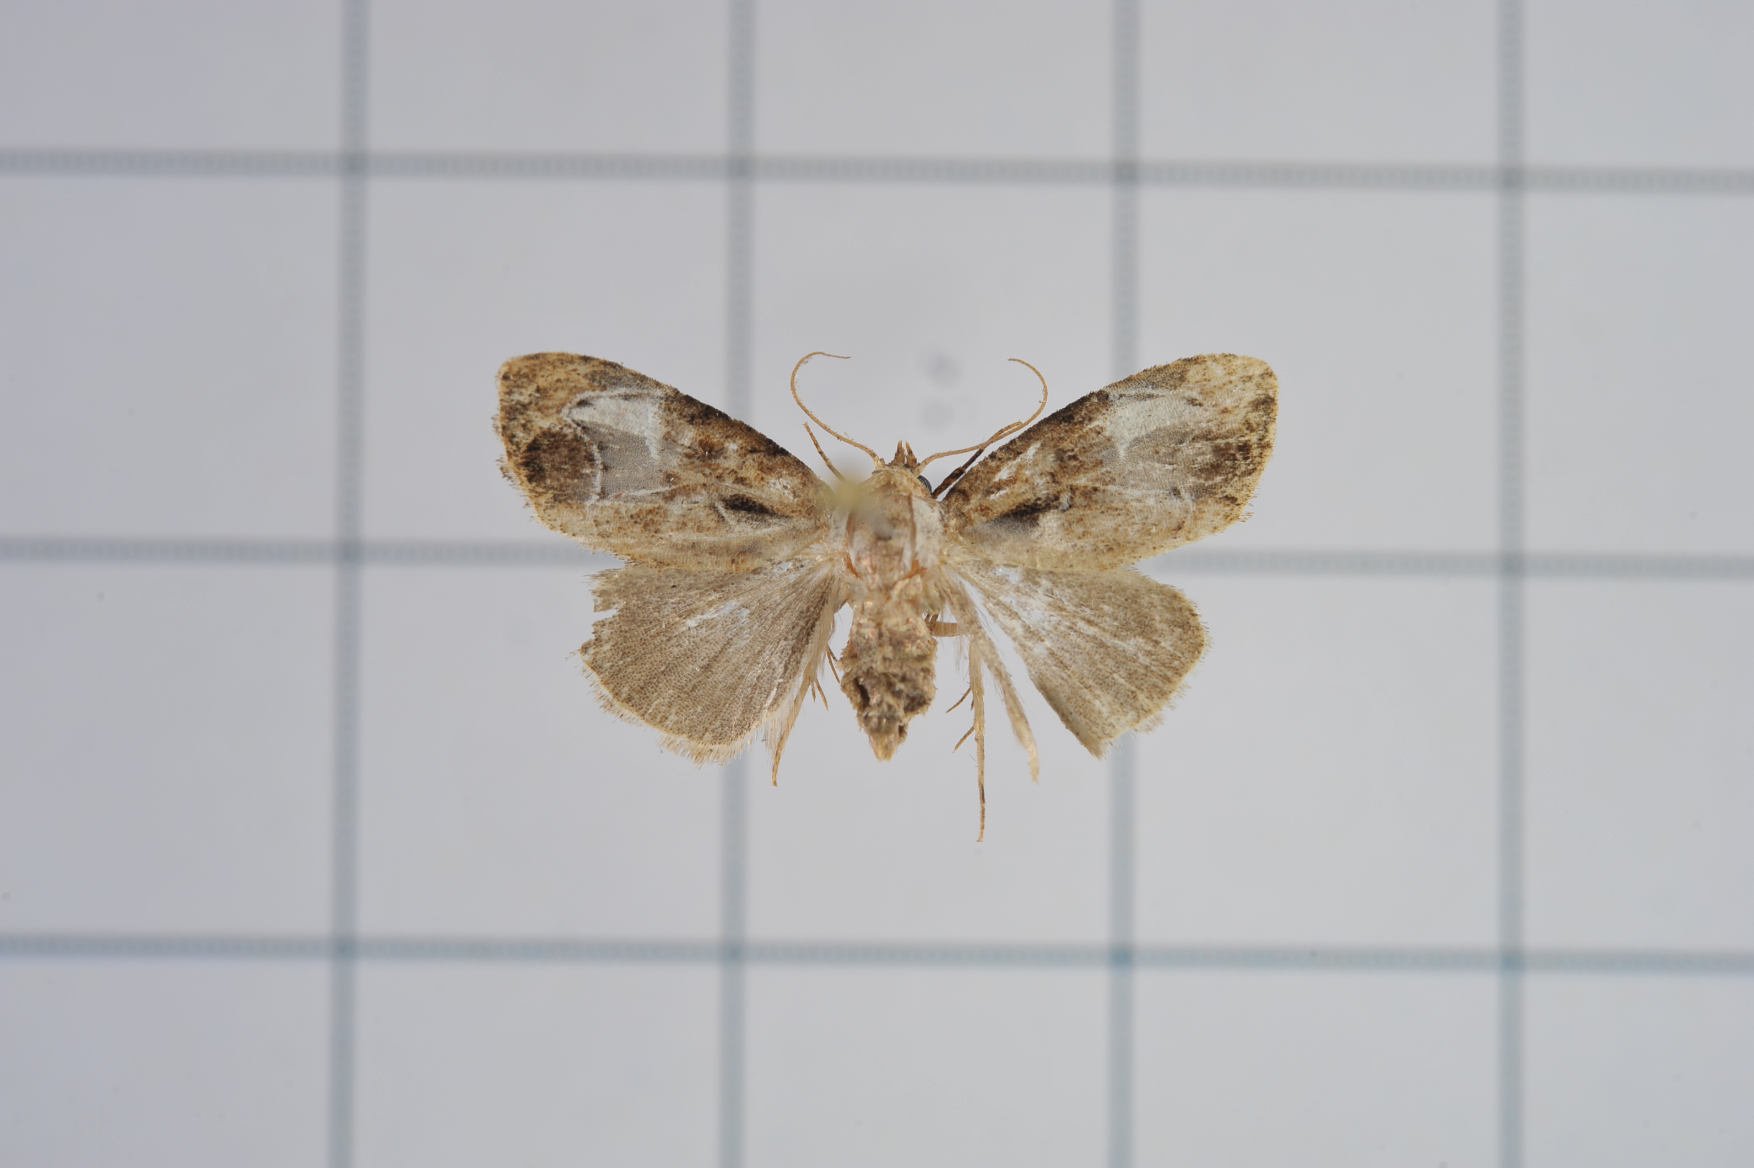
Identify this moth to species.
Evonima aperta
